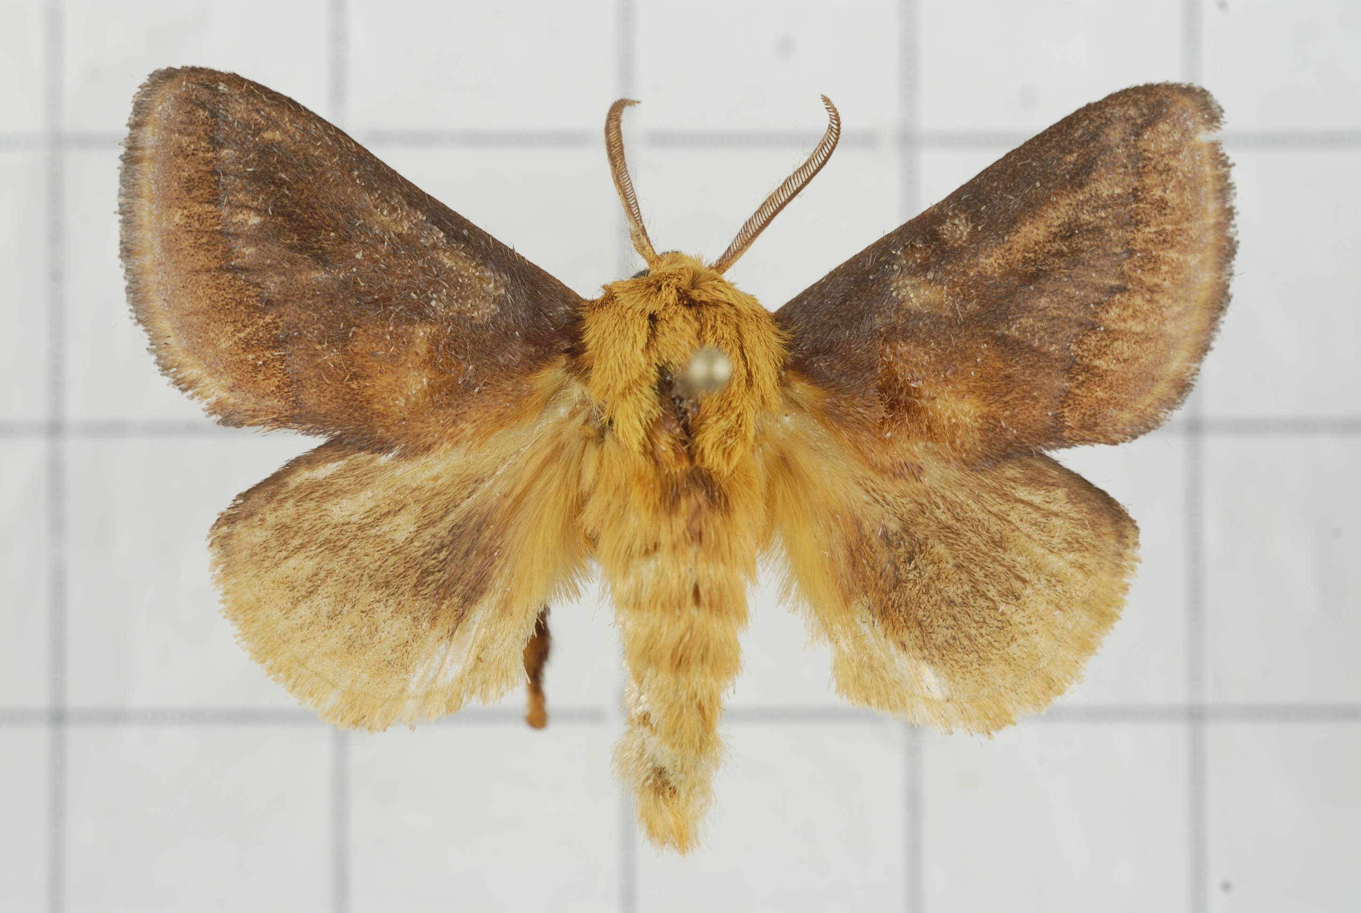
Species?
Narosoideus flavidorsalis
